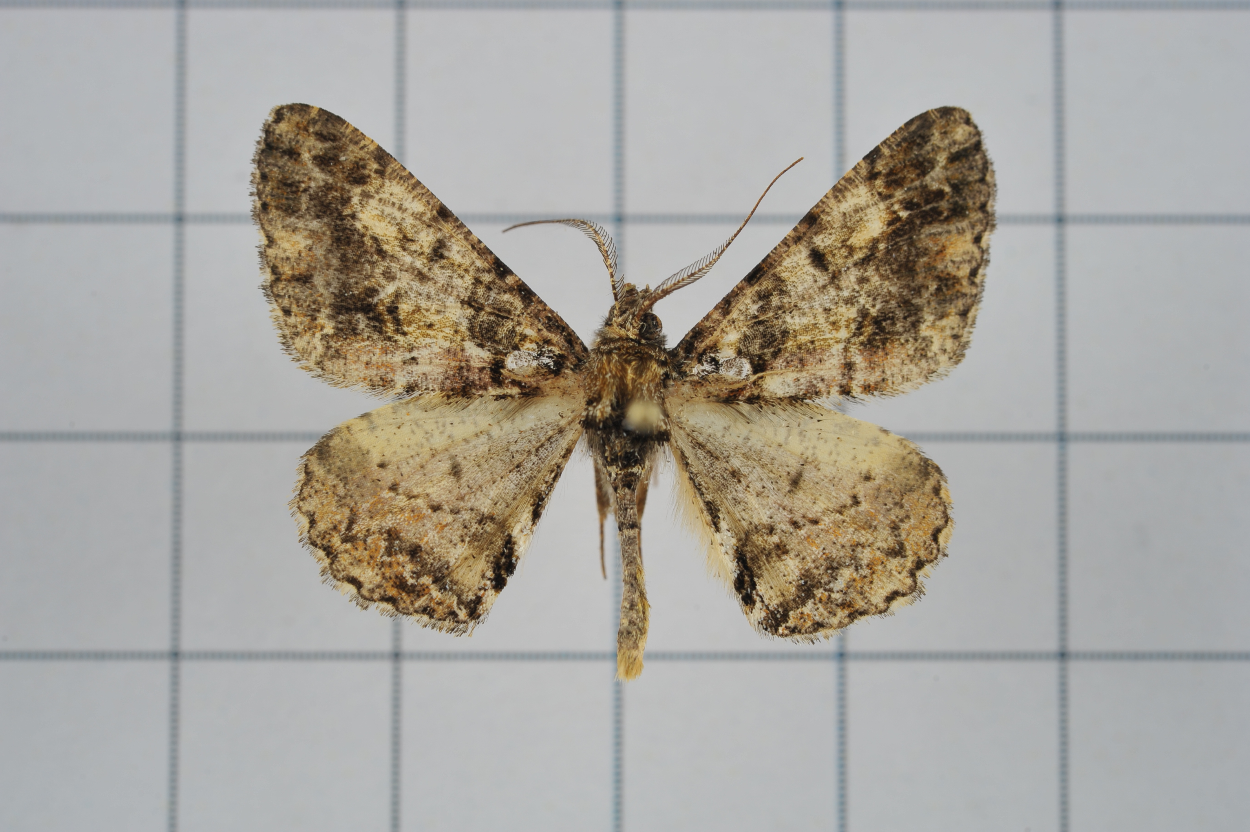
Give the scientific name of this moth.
Alcis taiwanovariegata
